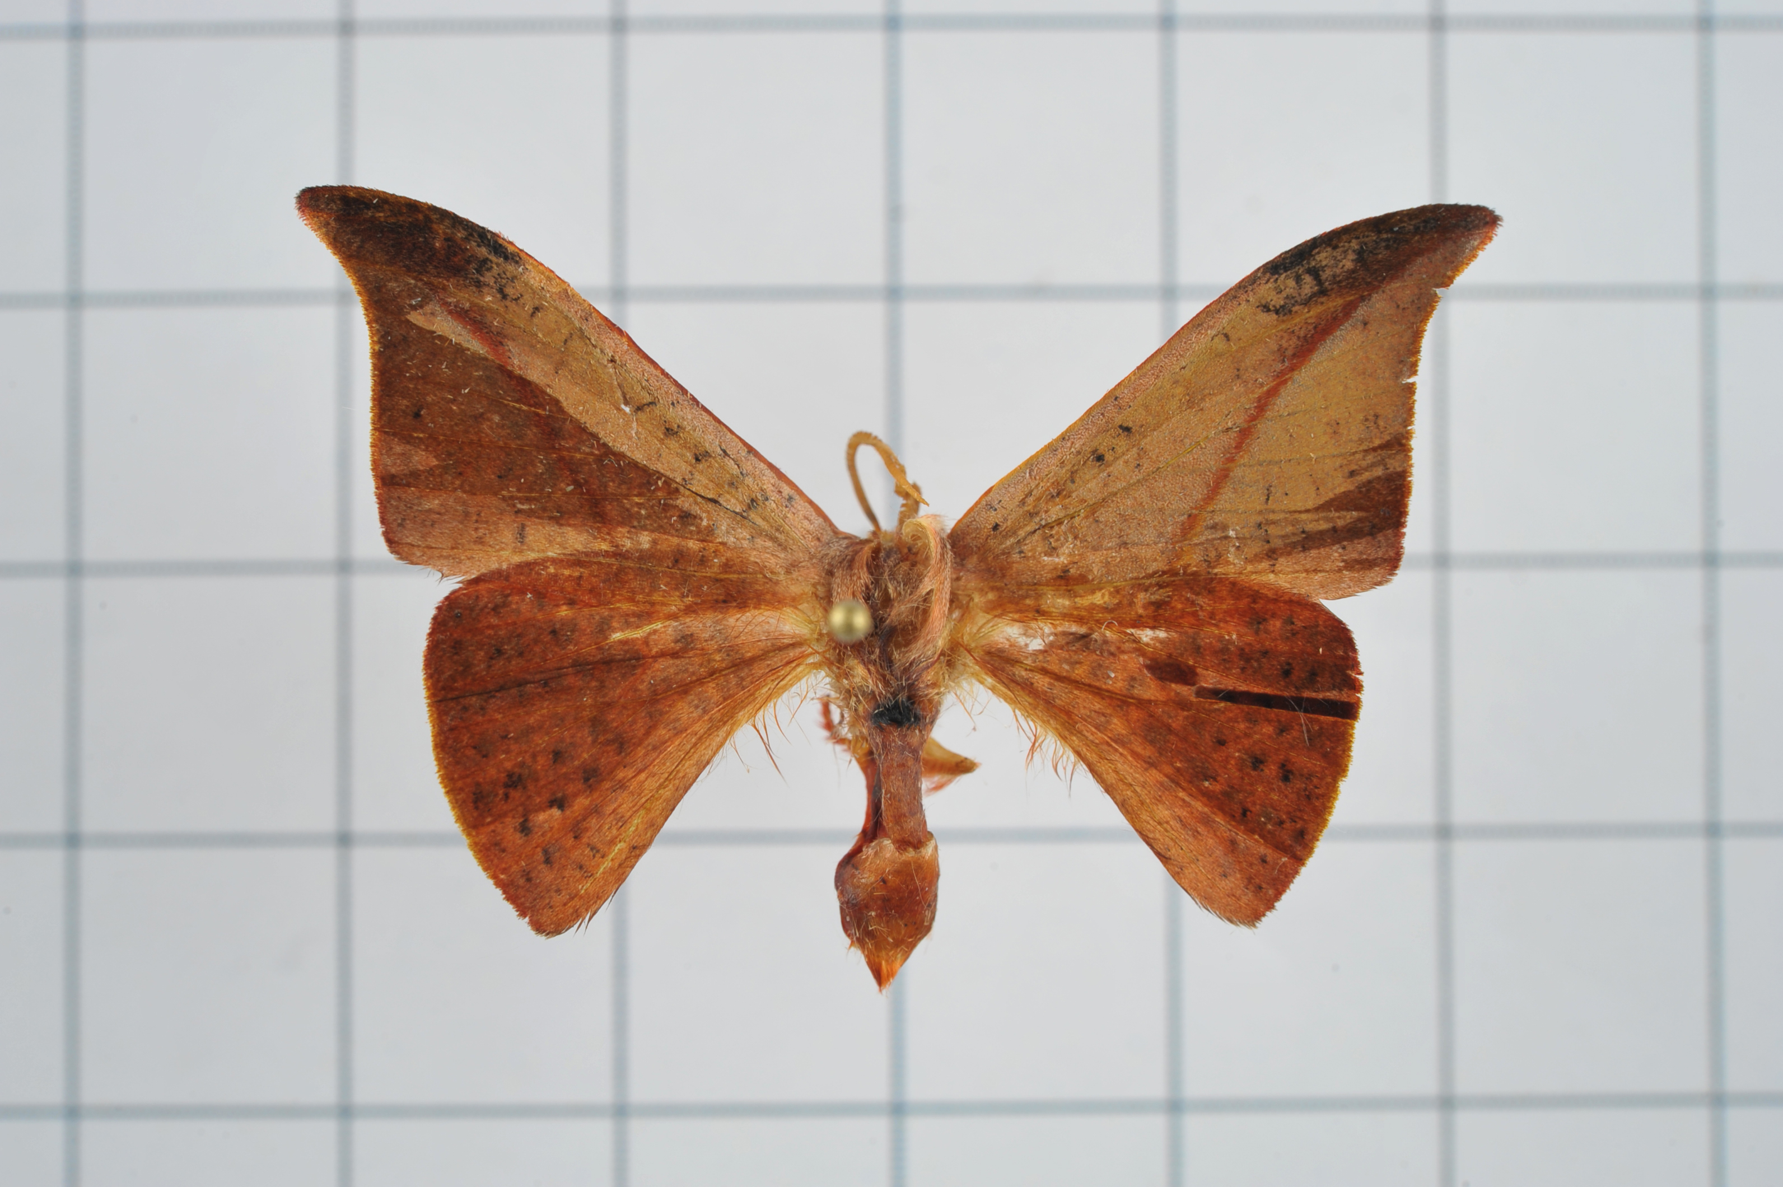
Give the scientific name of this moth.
Oreta insignis
